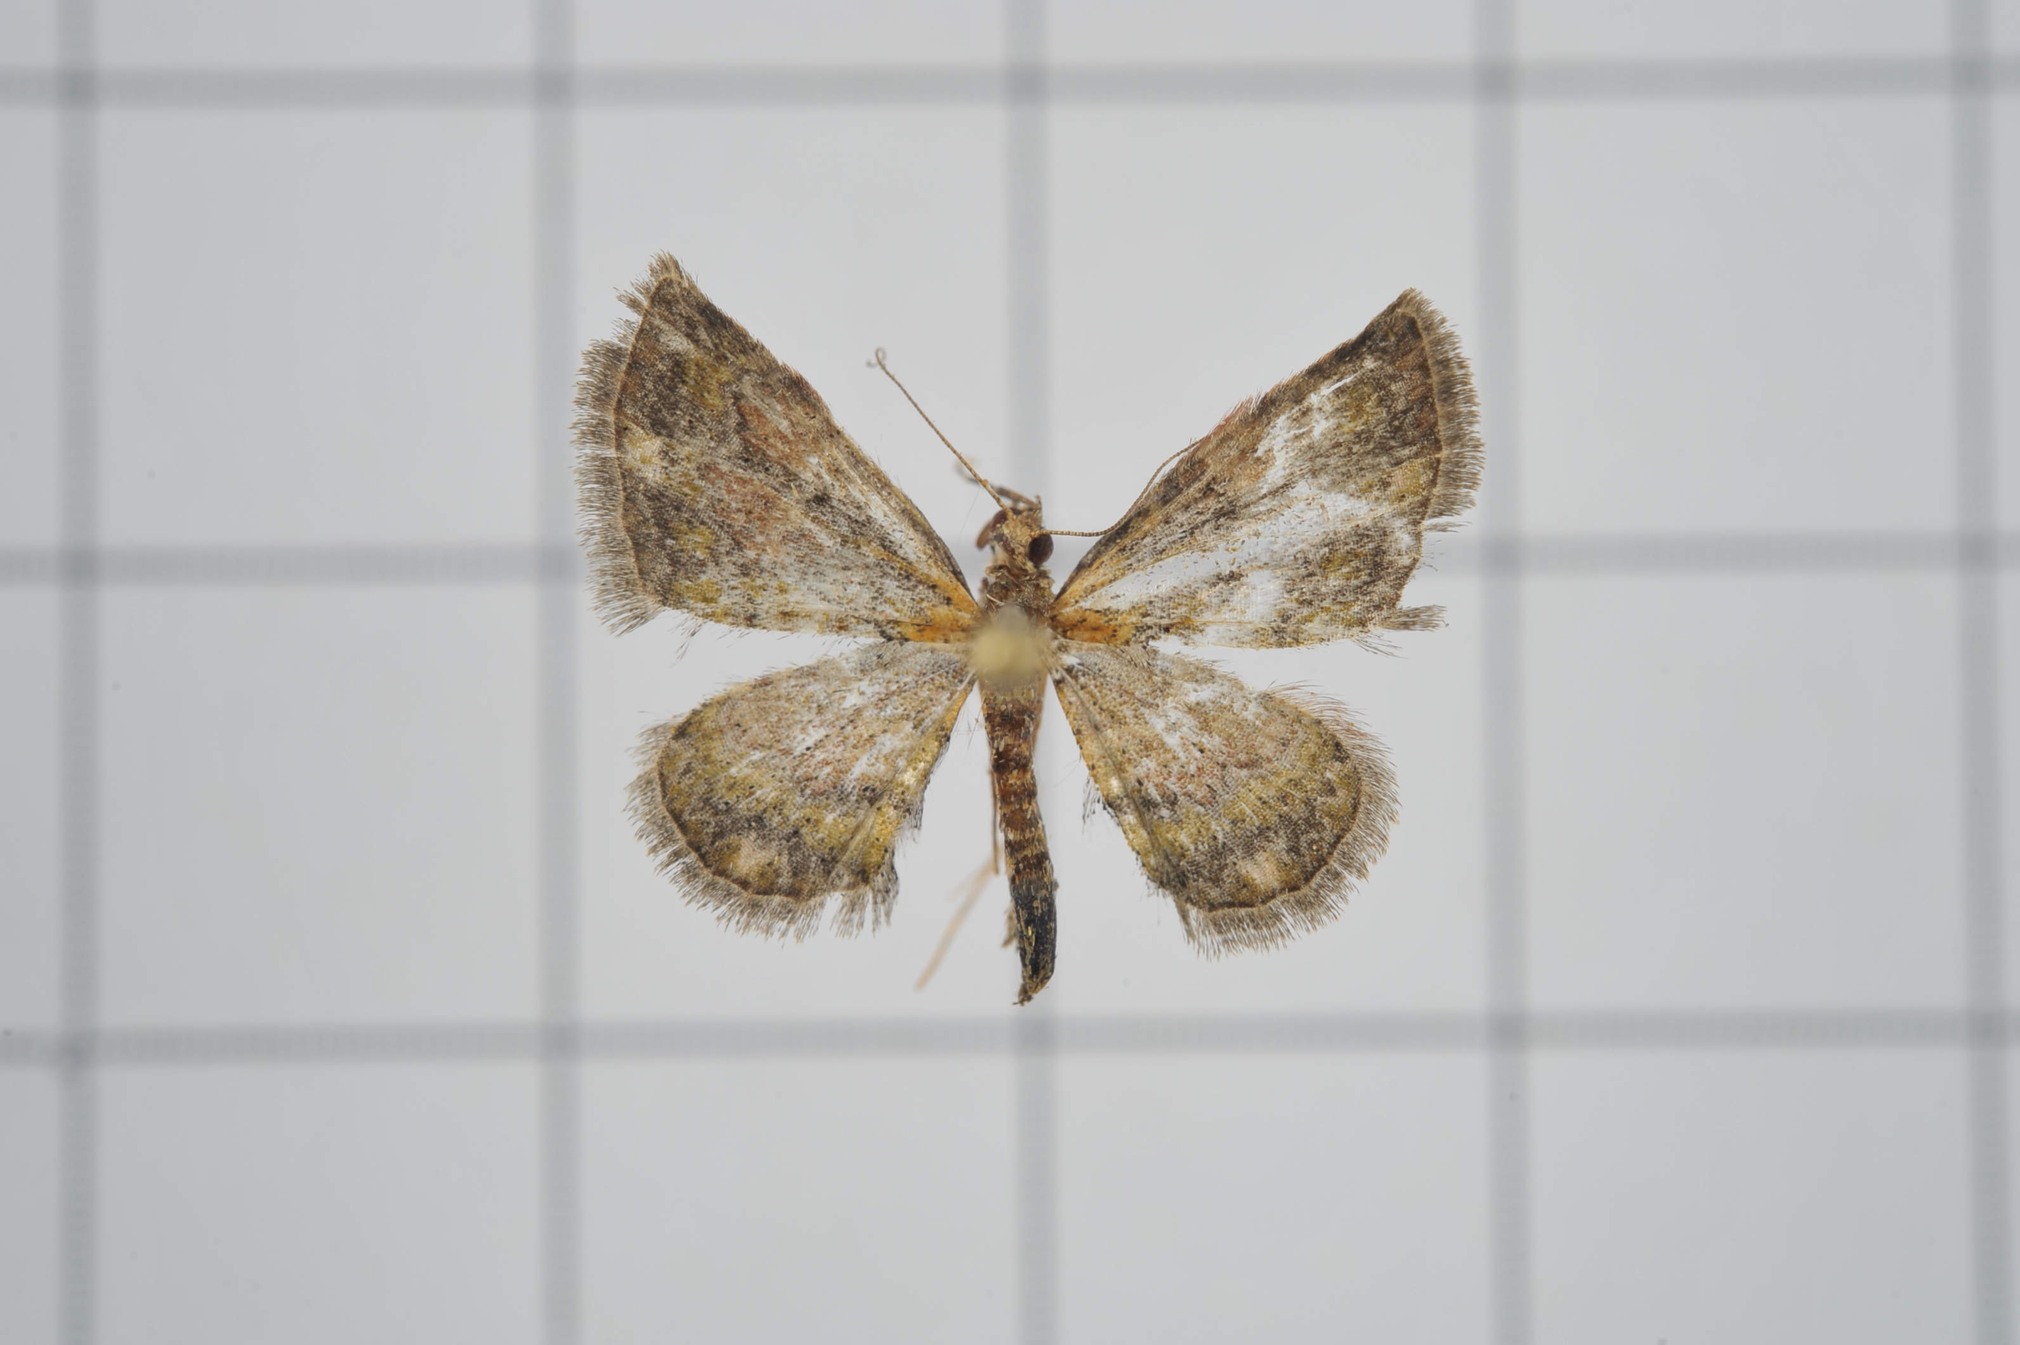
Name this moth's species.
Gymnoscelis albicaudata
